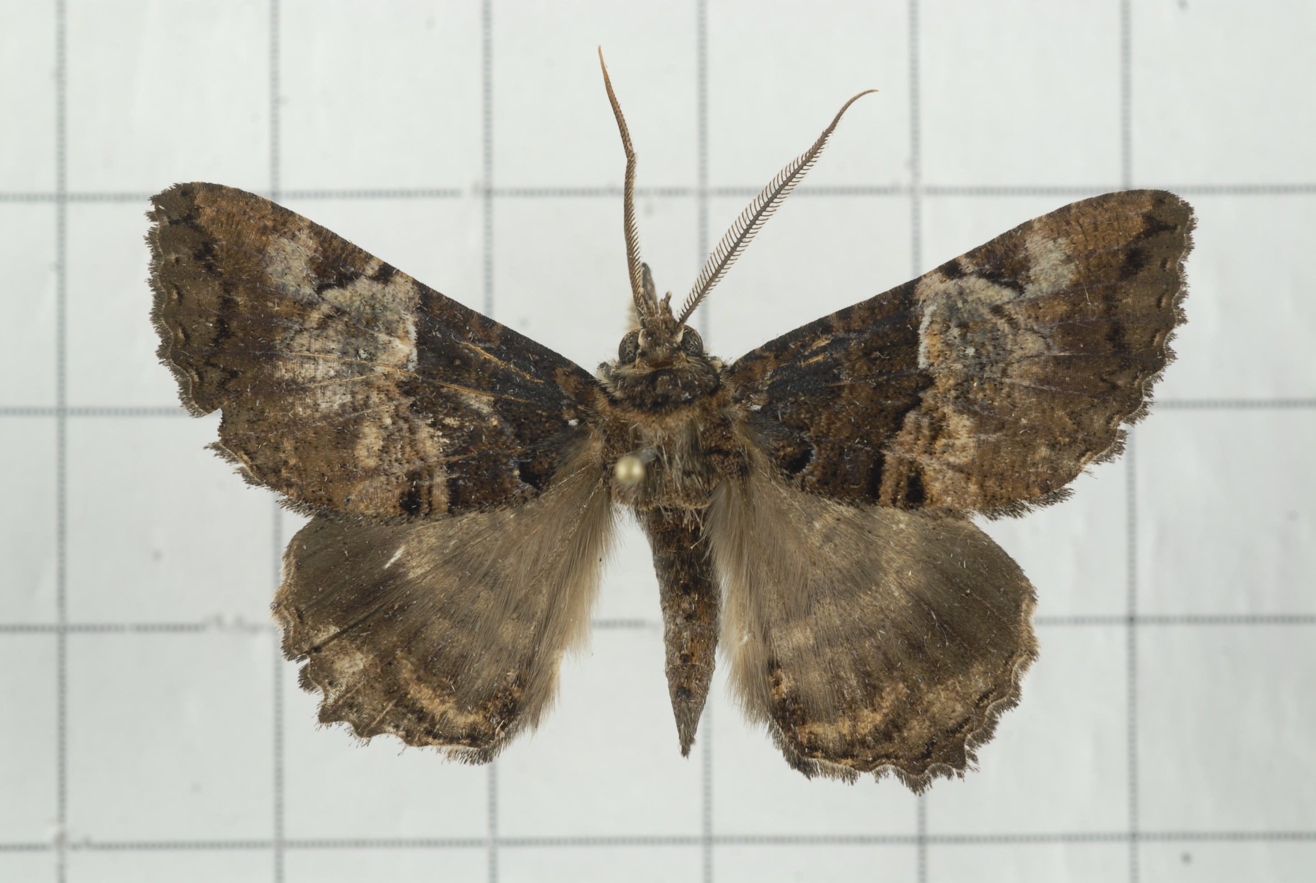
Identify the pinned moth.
Daddala lucilla
